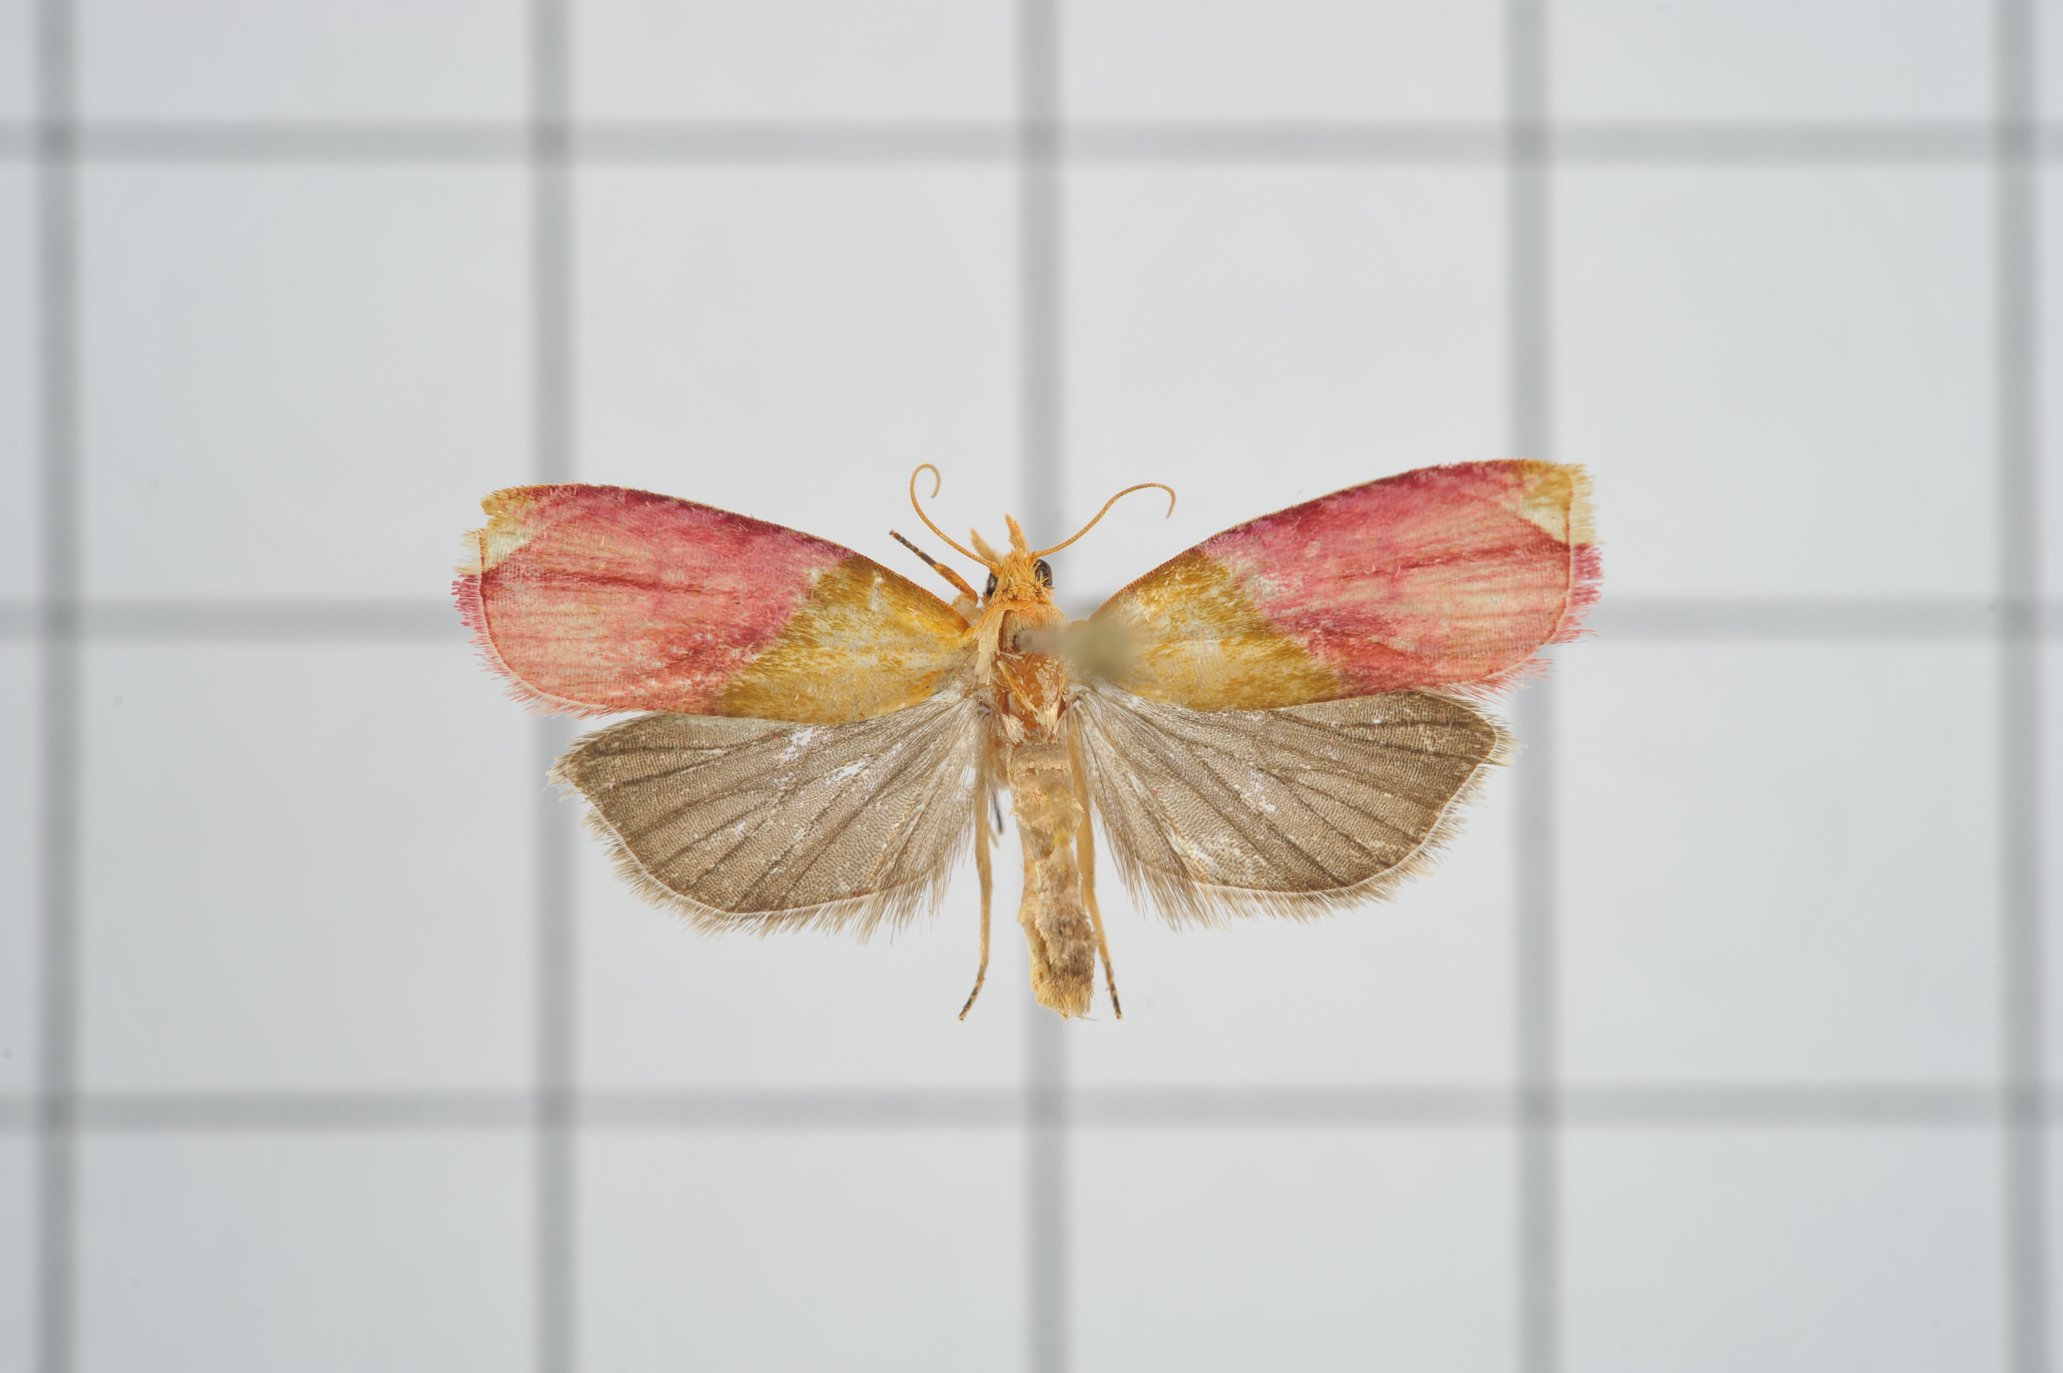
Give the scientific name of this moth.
Costosa rhodantha
